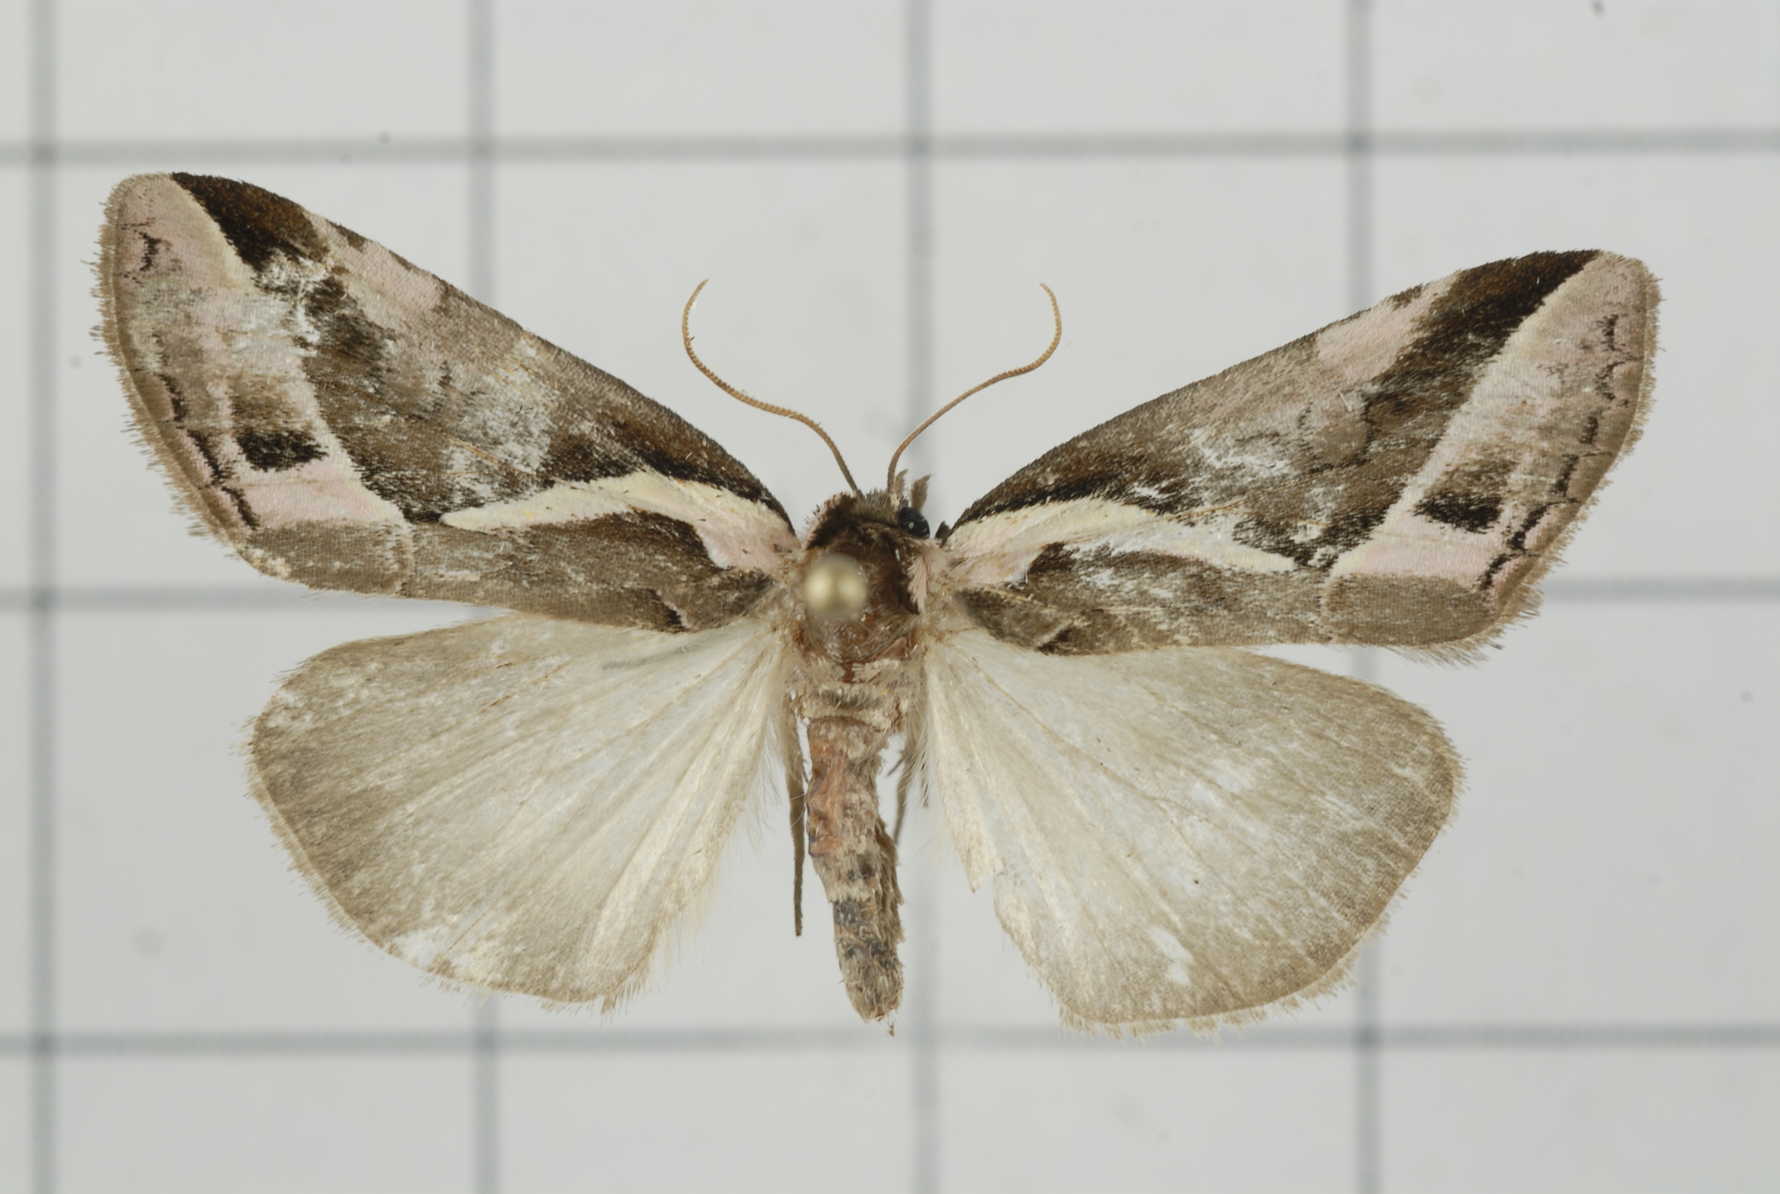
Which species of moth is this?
Psidopala shirakii
